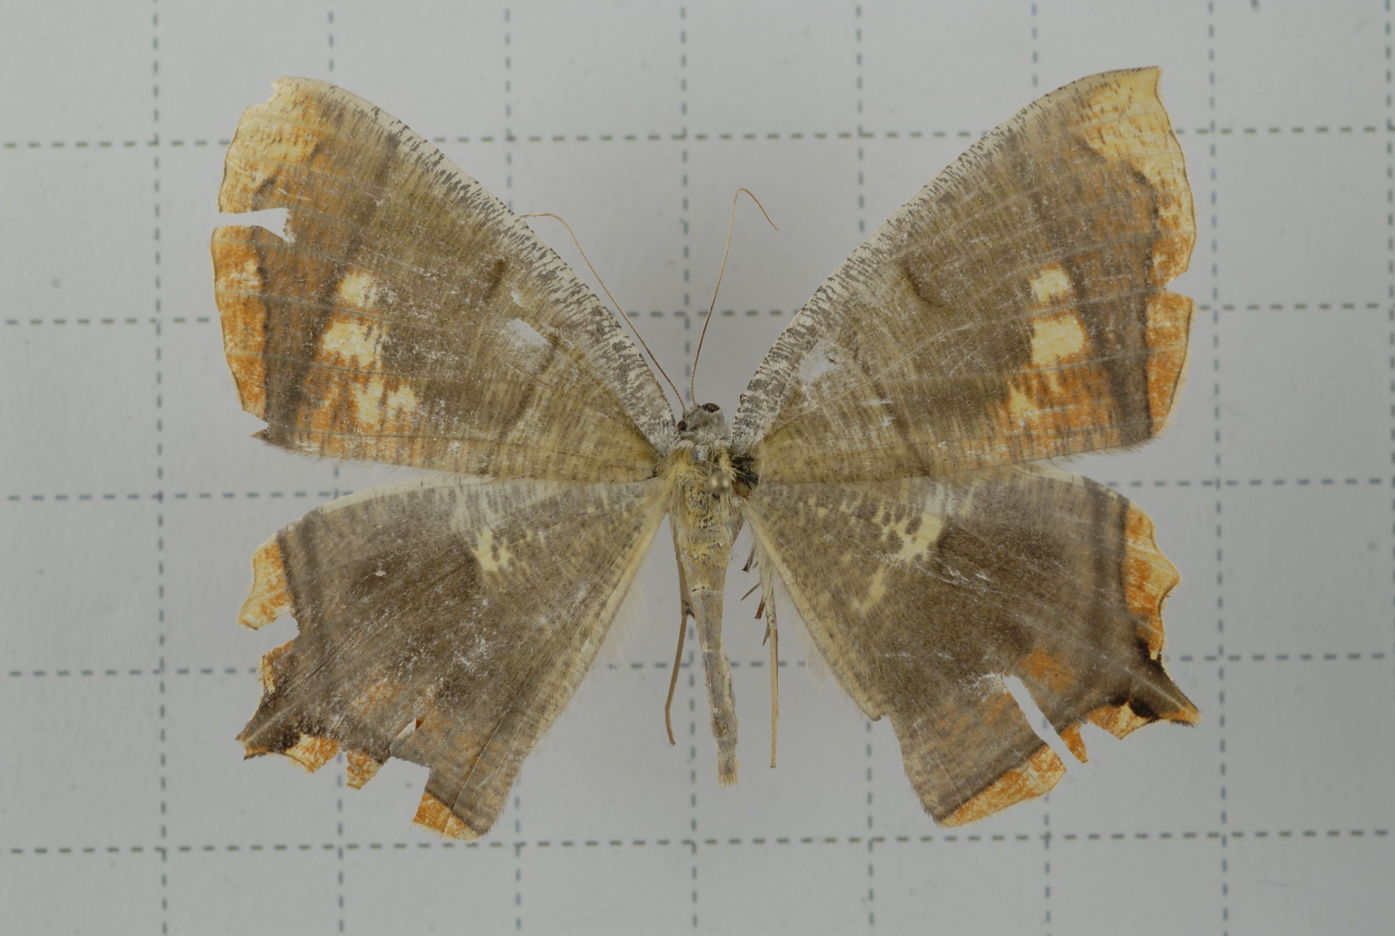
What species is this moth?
Thinopteryx nebulosa
